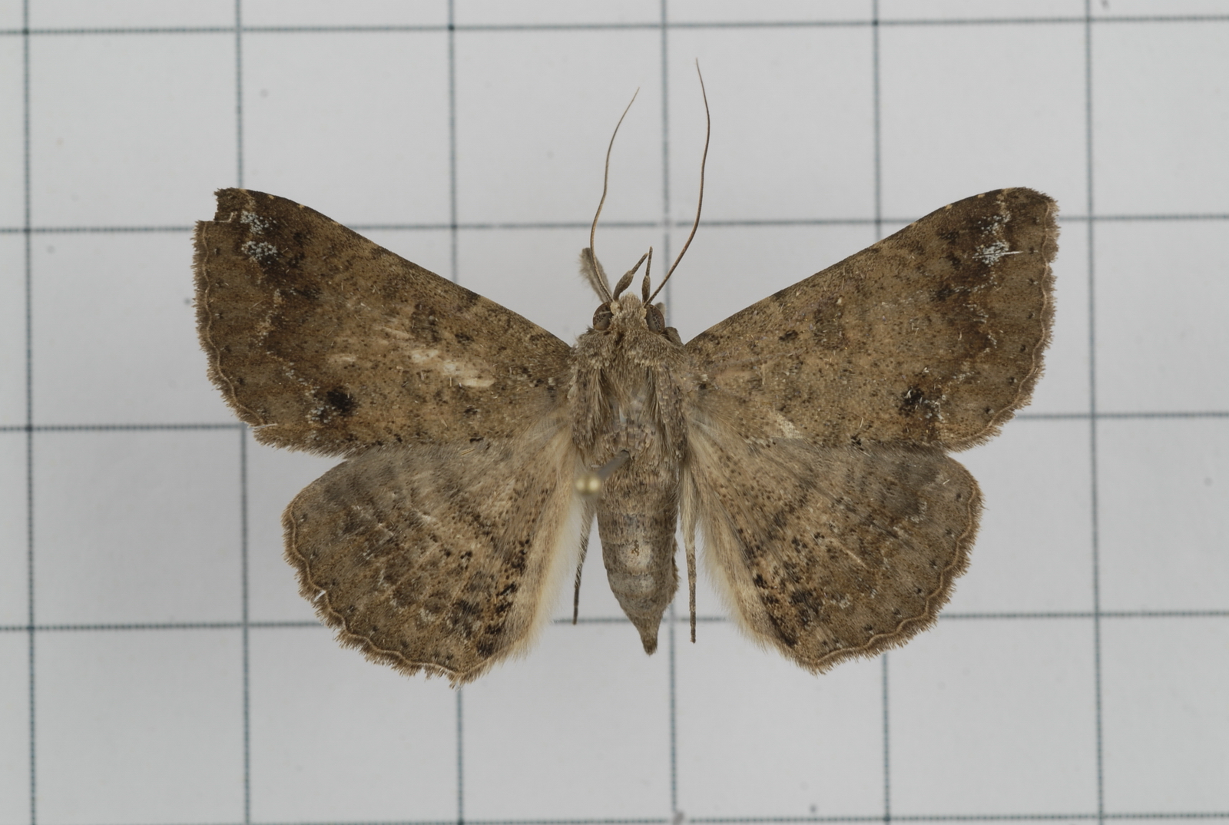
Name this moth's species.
Ericeia inangulata inangulata
